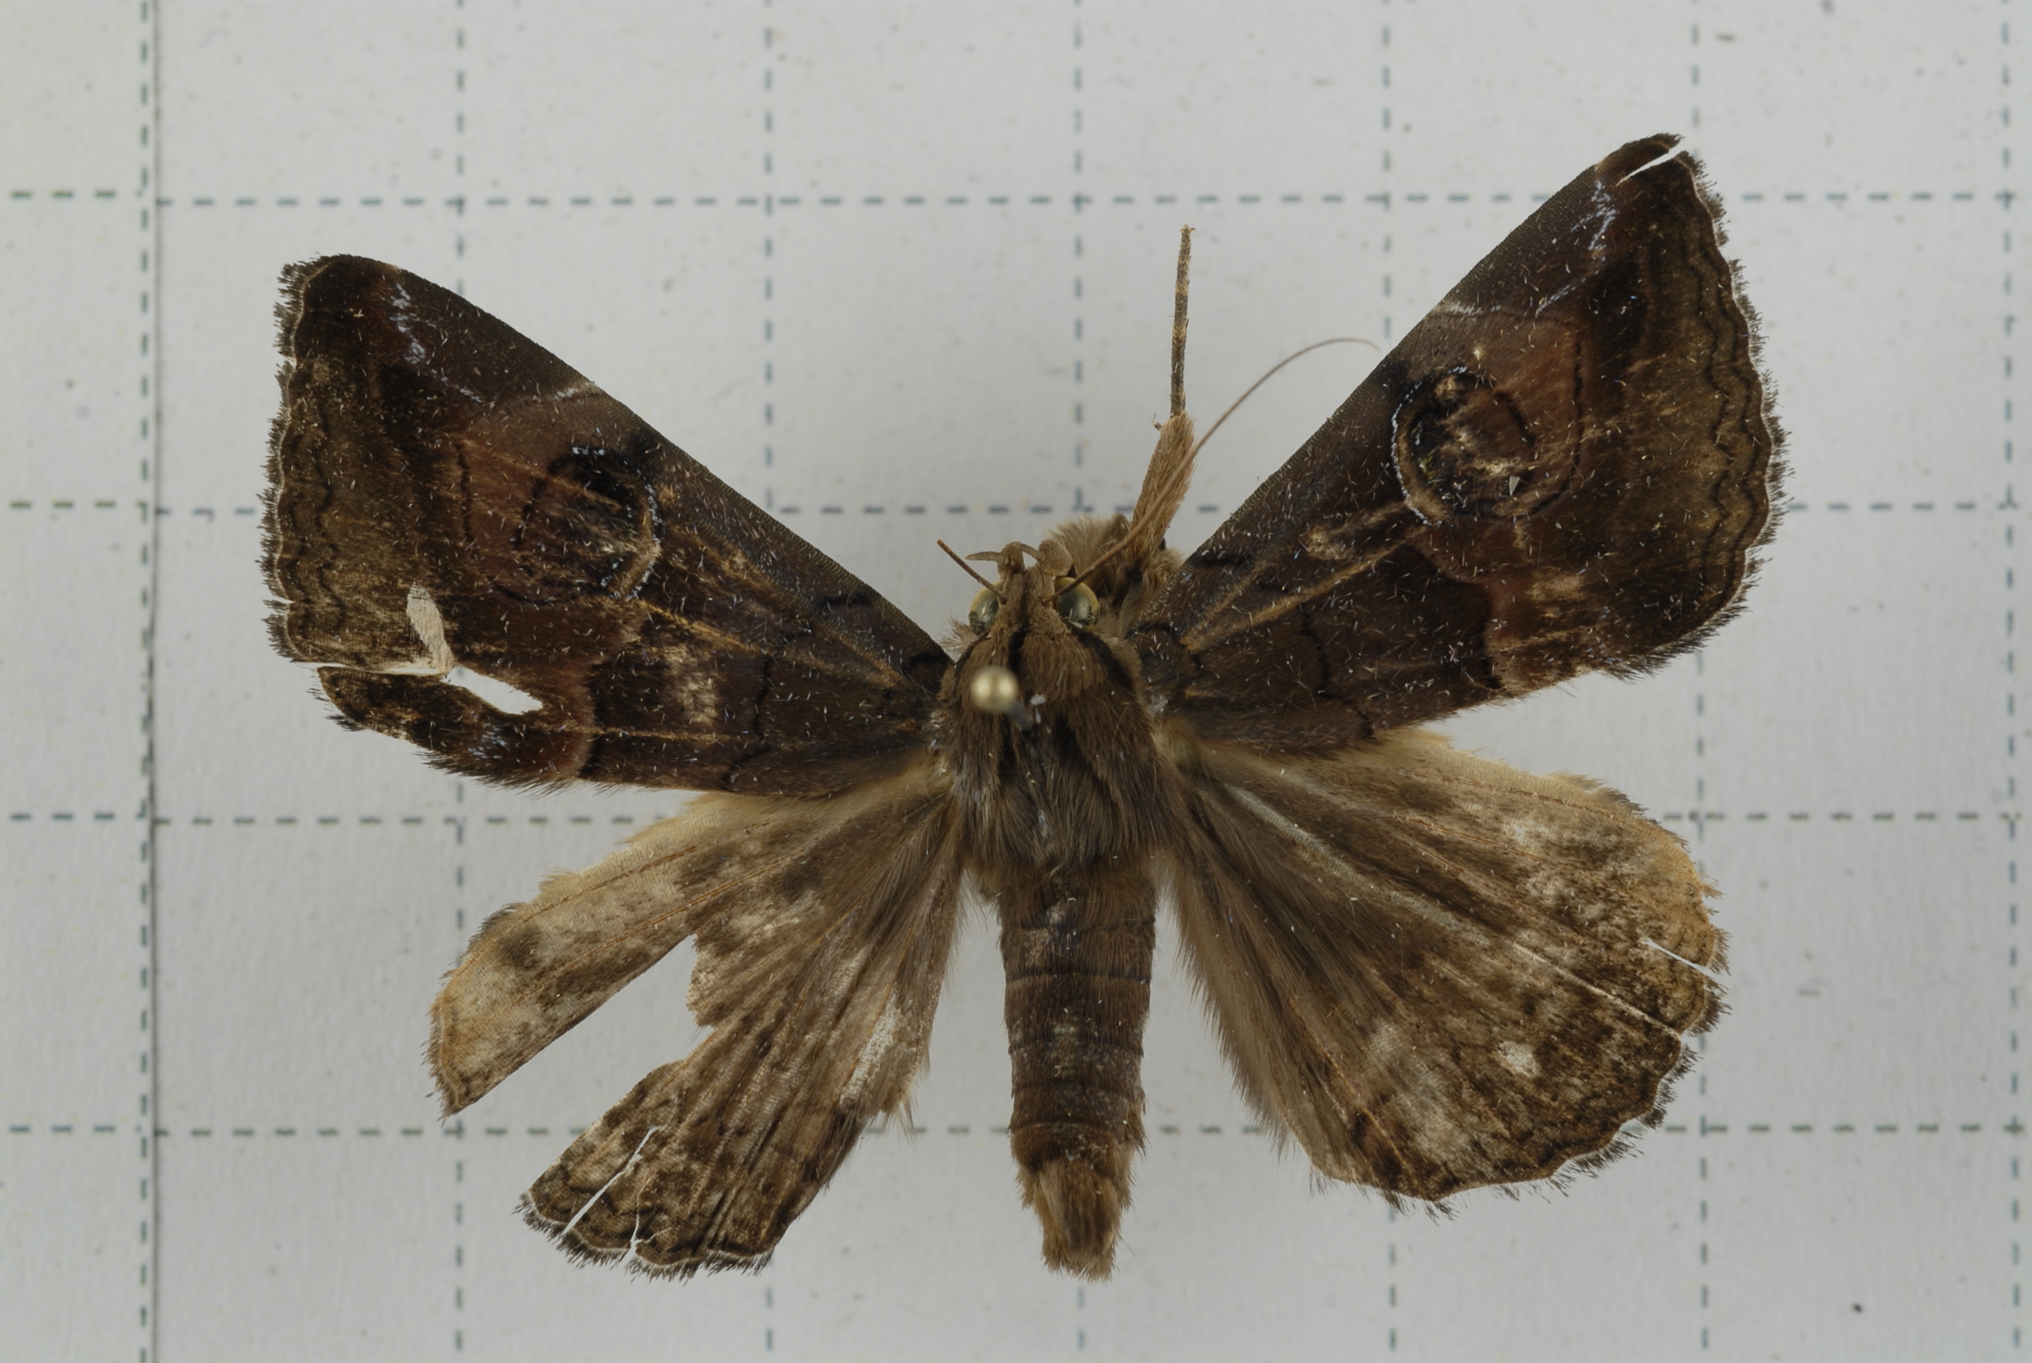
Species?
Ommatophora luminosa
